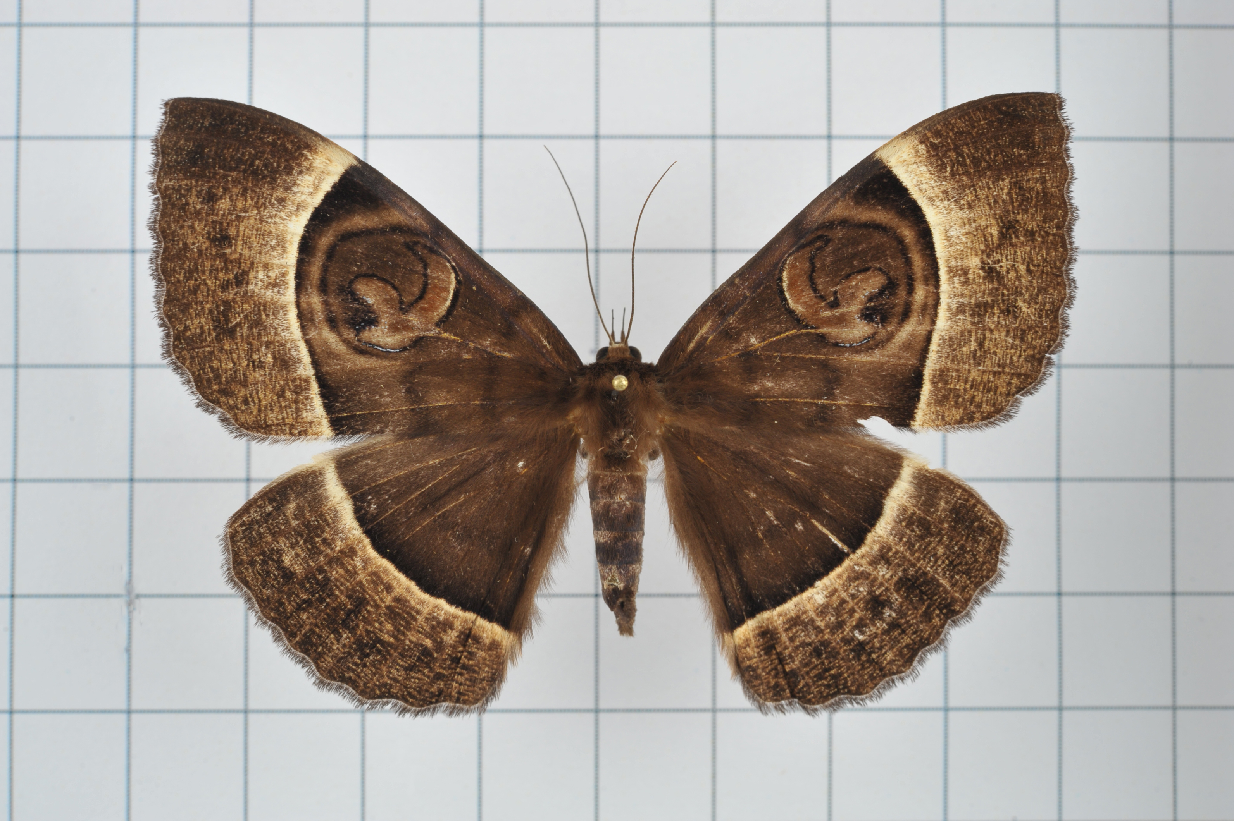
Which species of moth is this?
Erebus gemmans
